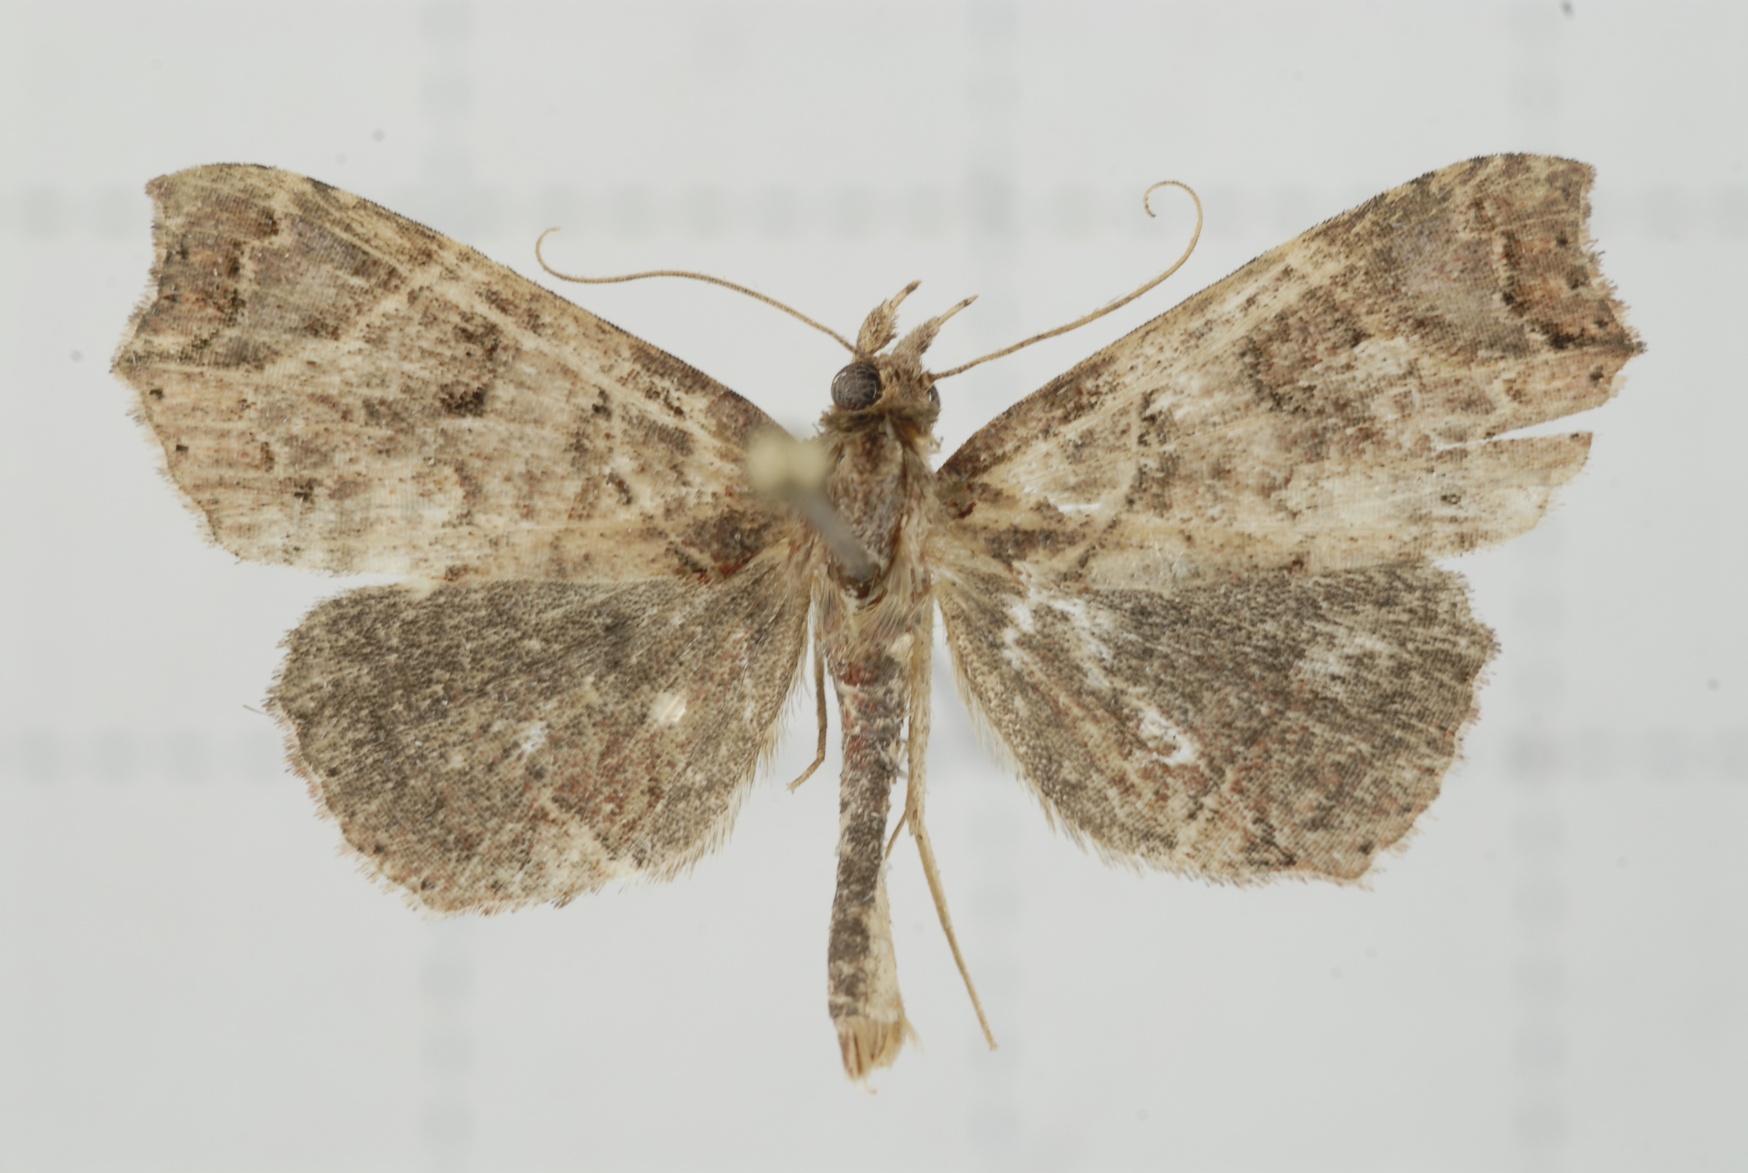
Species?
Parolulis renalis
